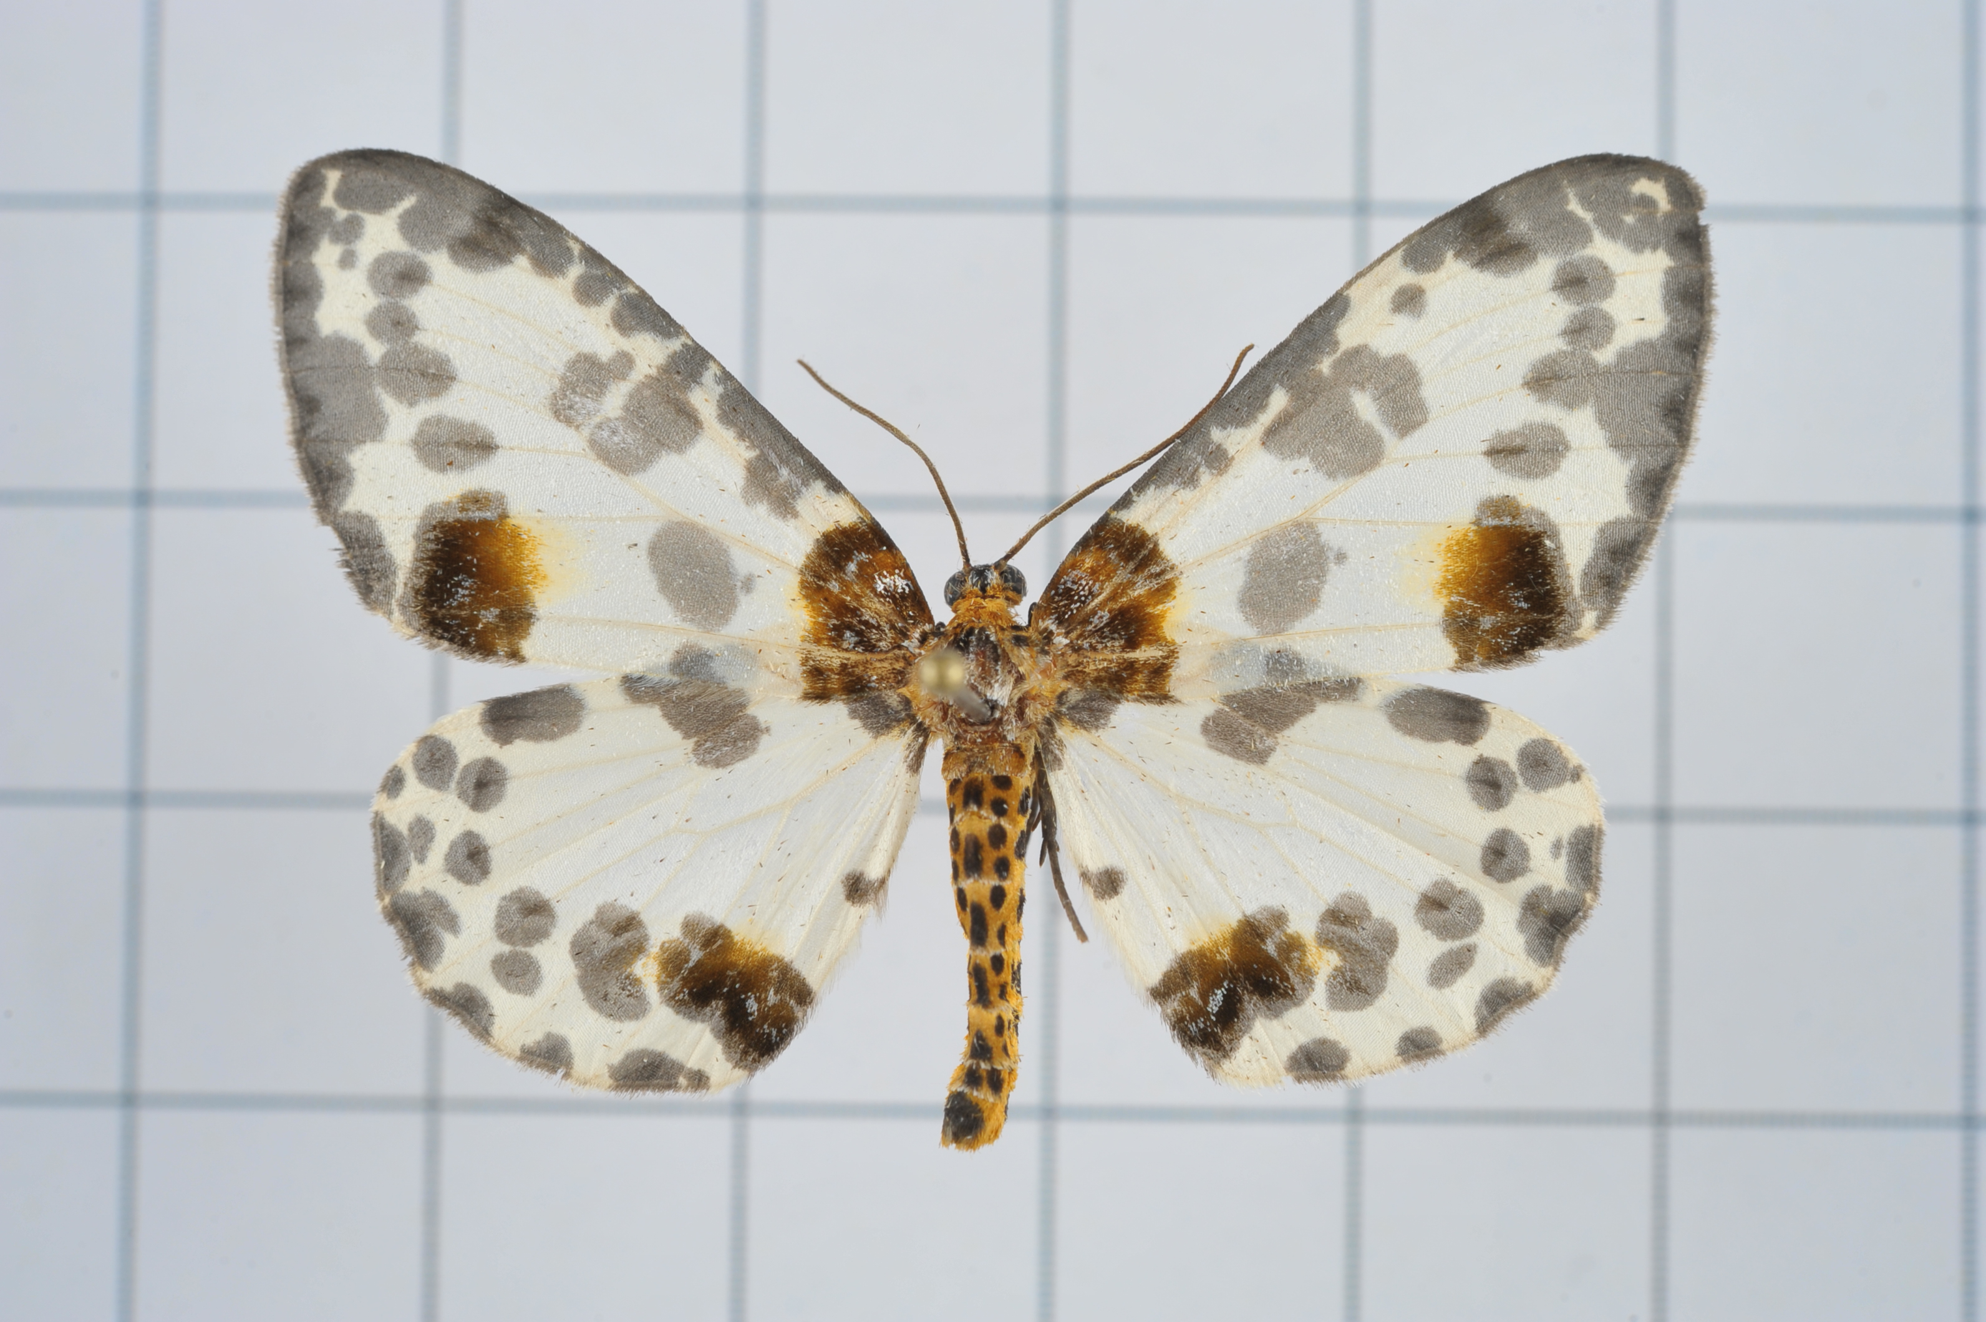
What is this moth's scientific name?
Abraxas formosilluminata
